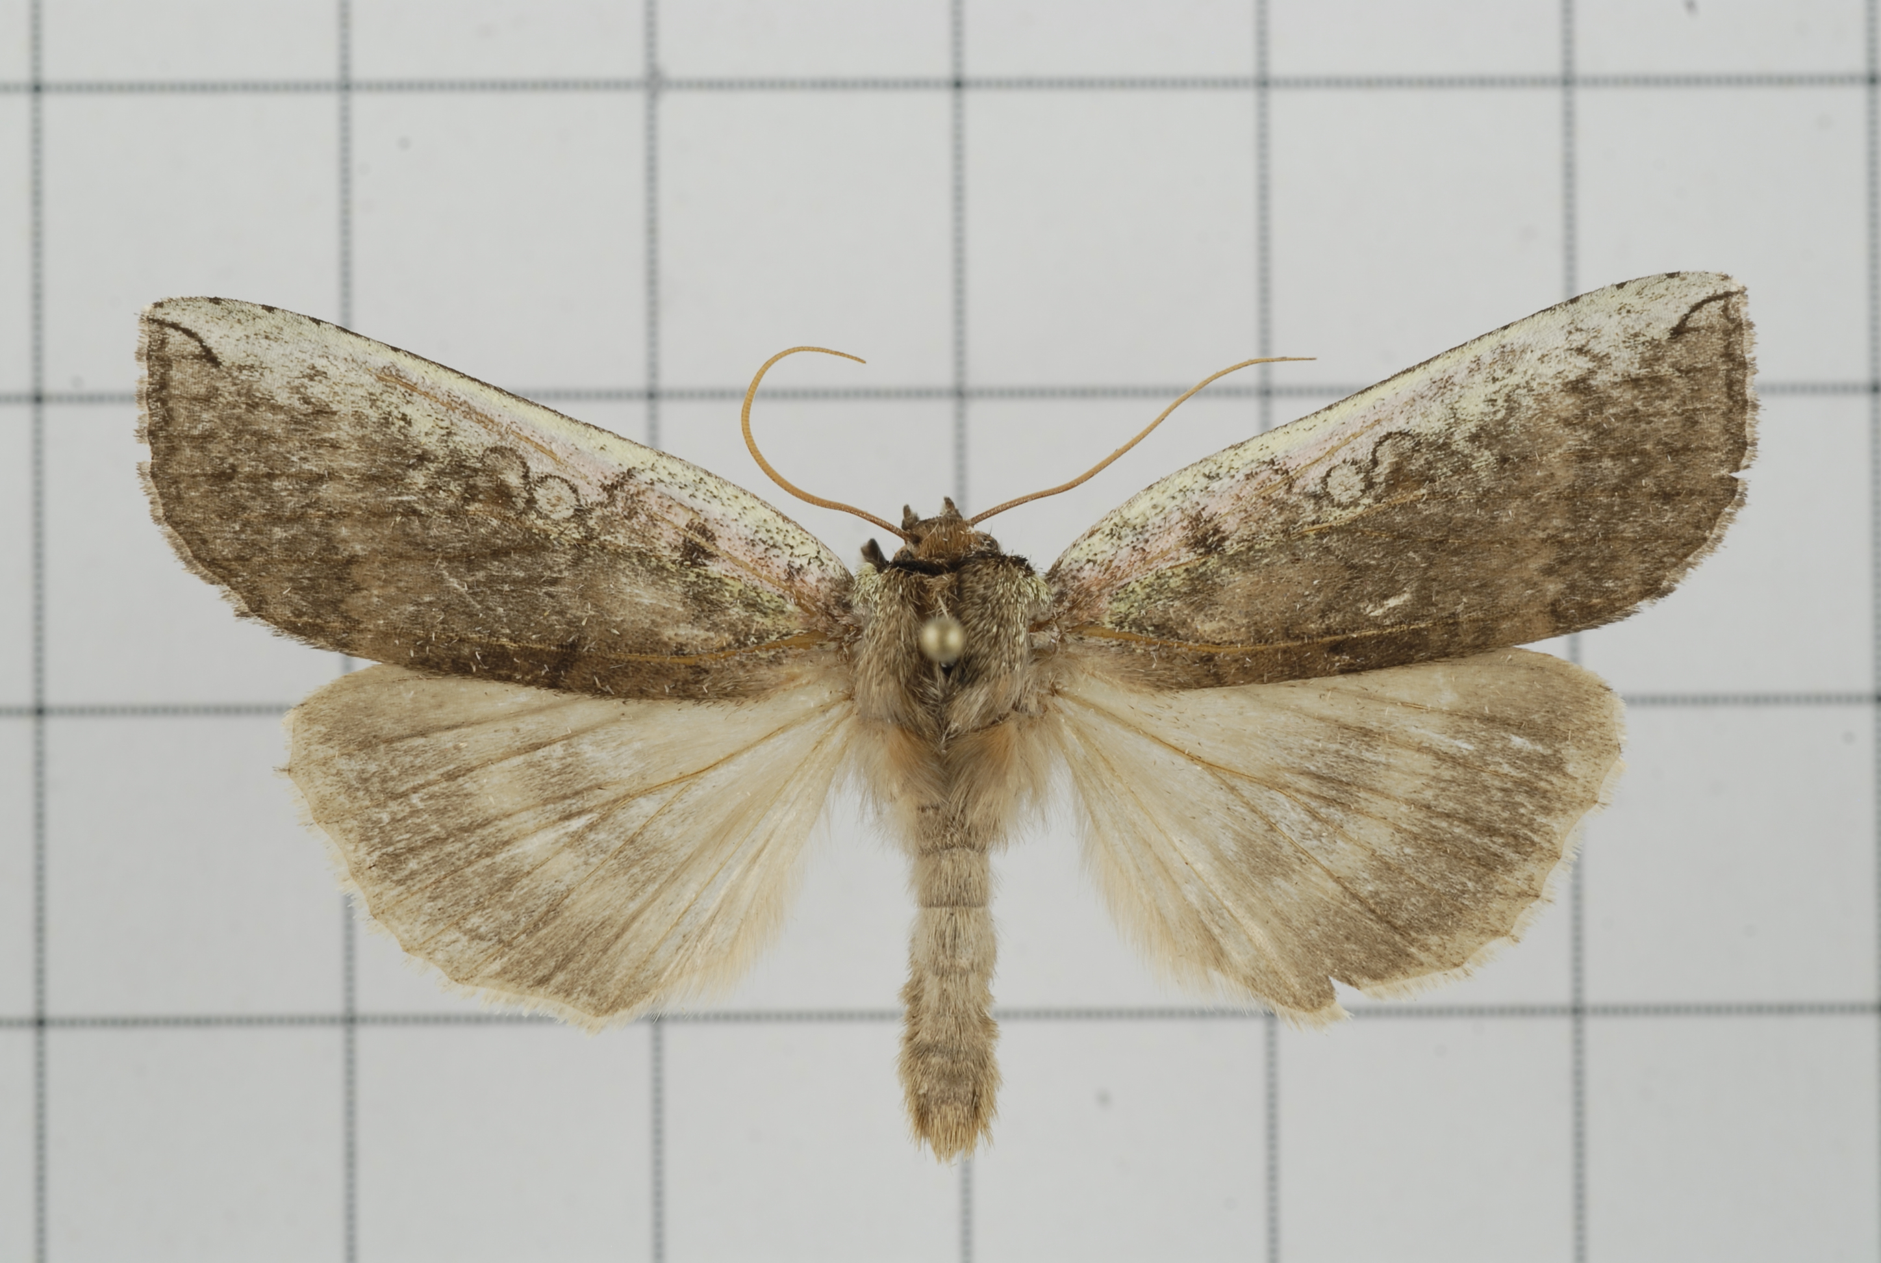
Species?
Tethea oberthueri taiwana
